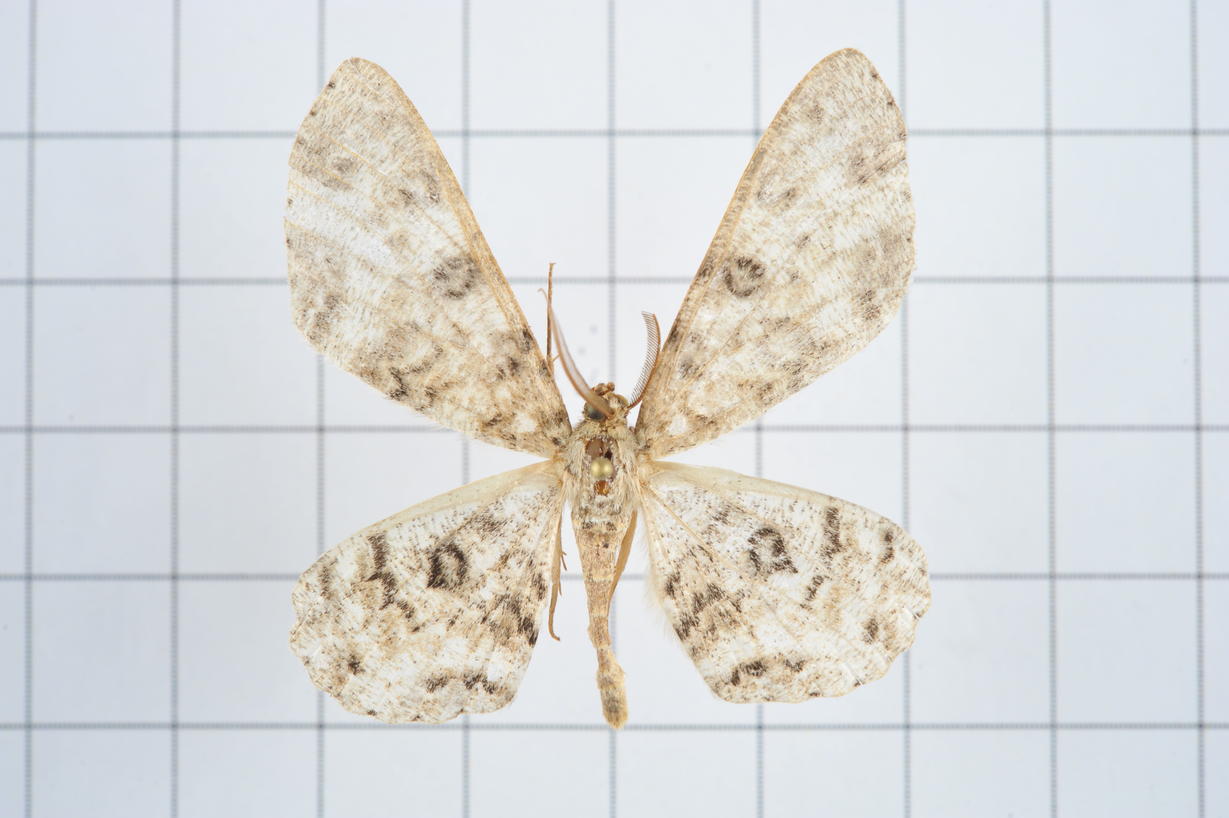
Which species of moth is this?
Ophthalmitis albosignaria viridans
